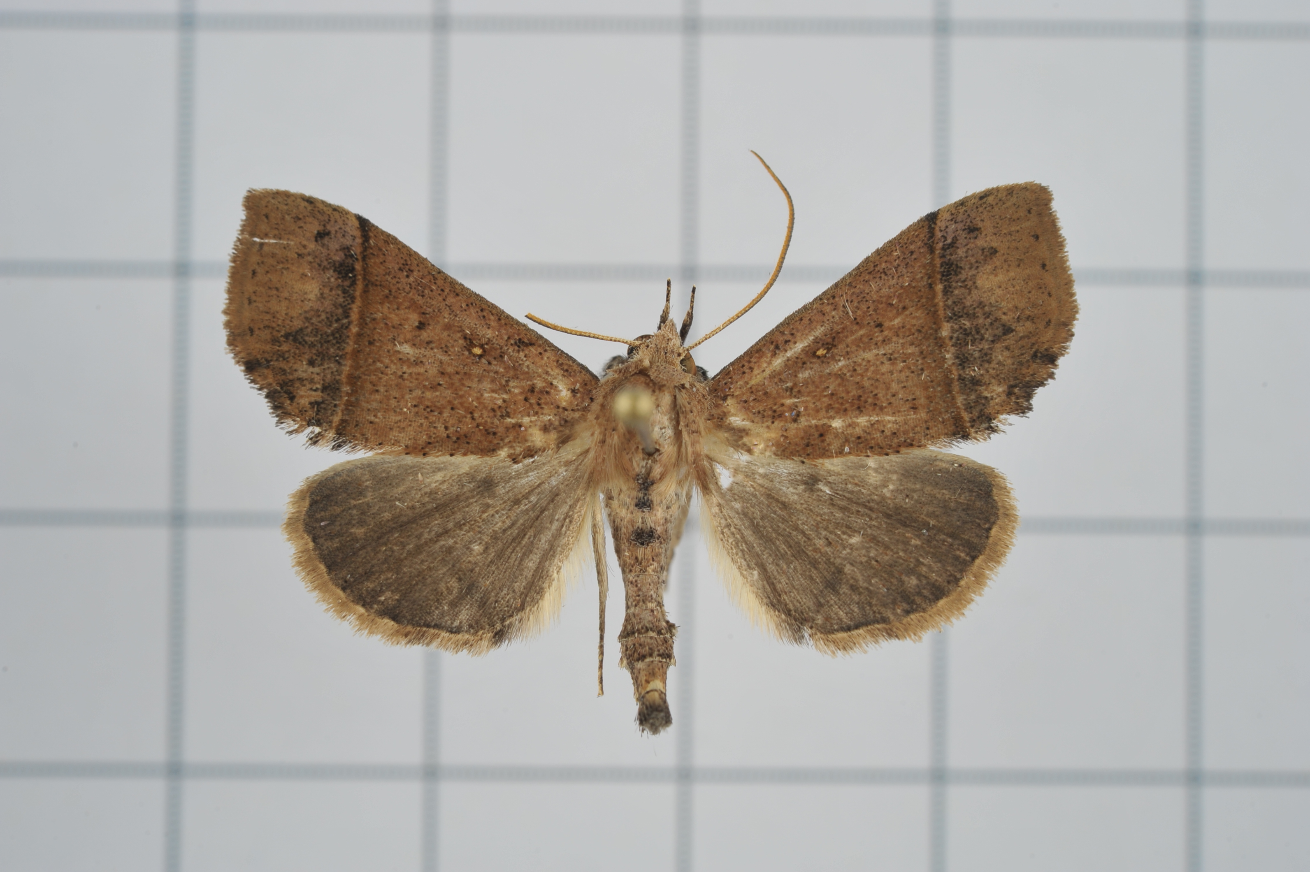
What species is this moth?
Hepatica irrorata
